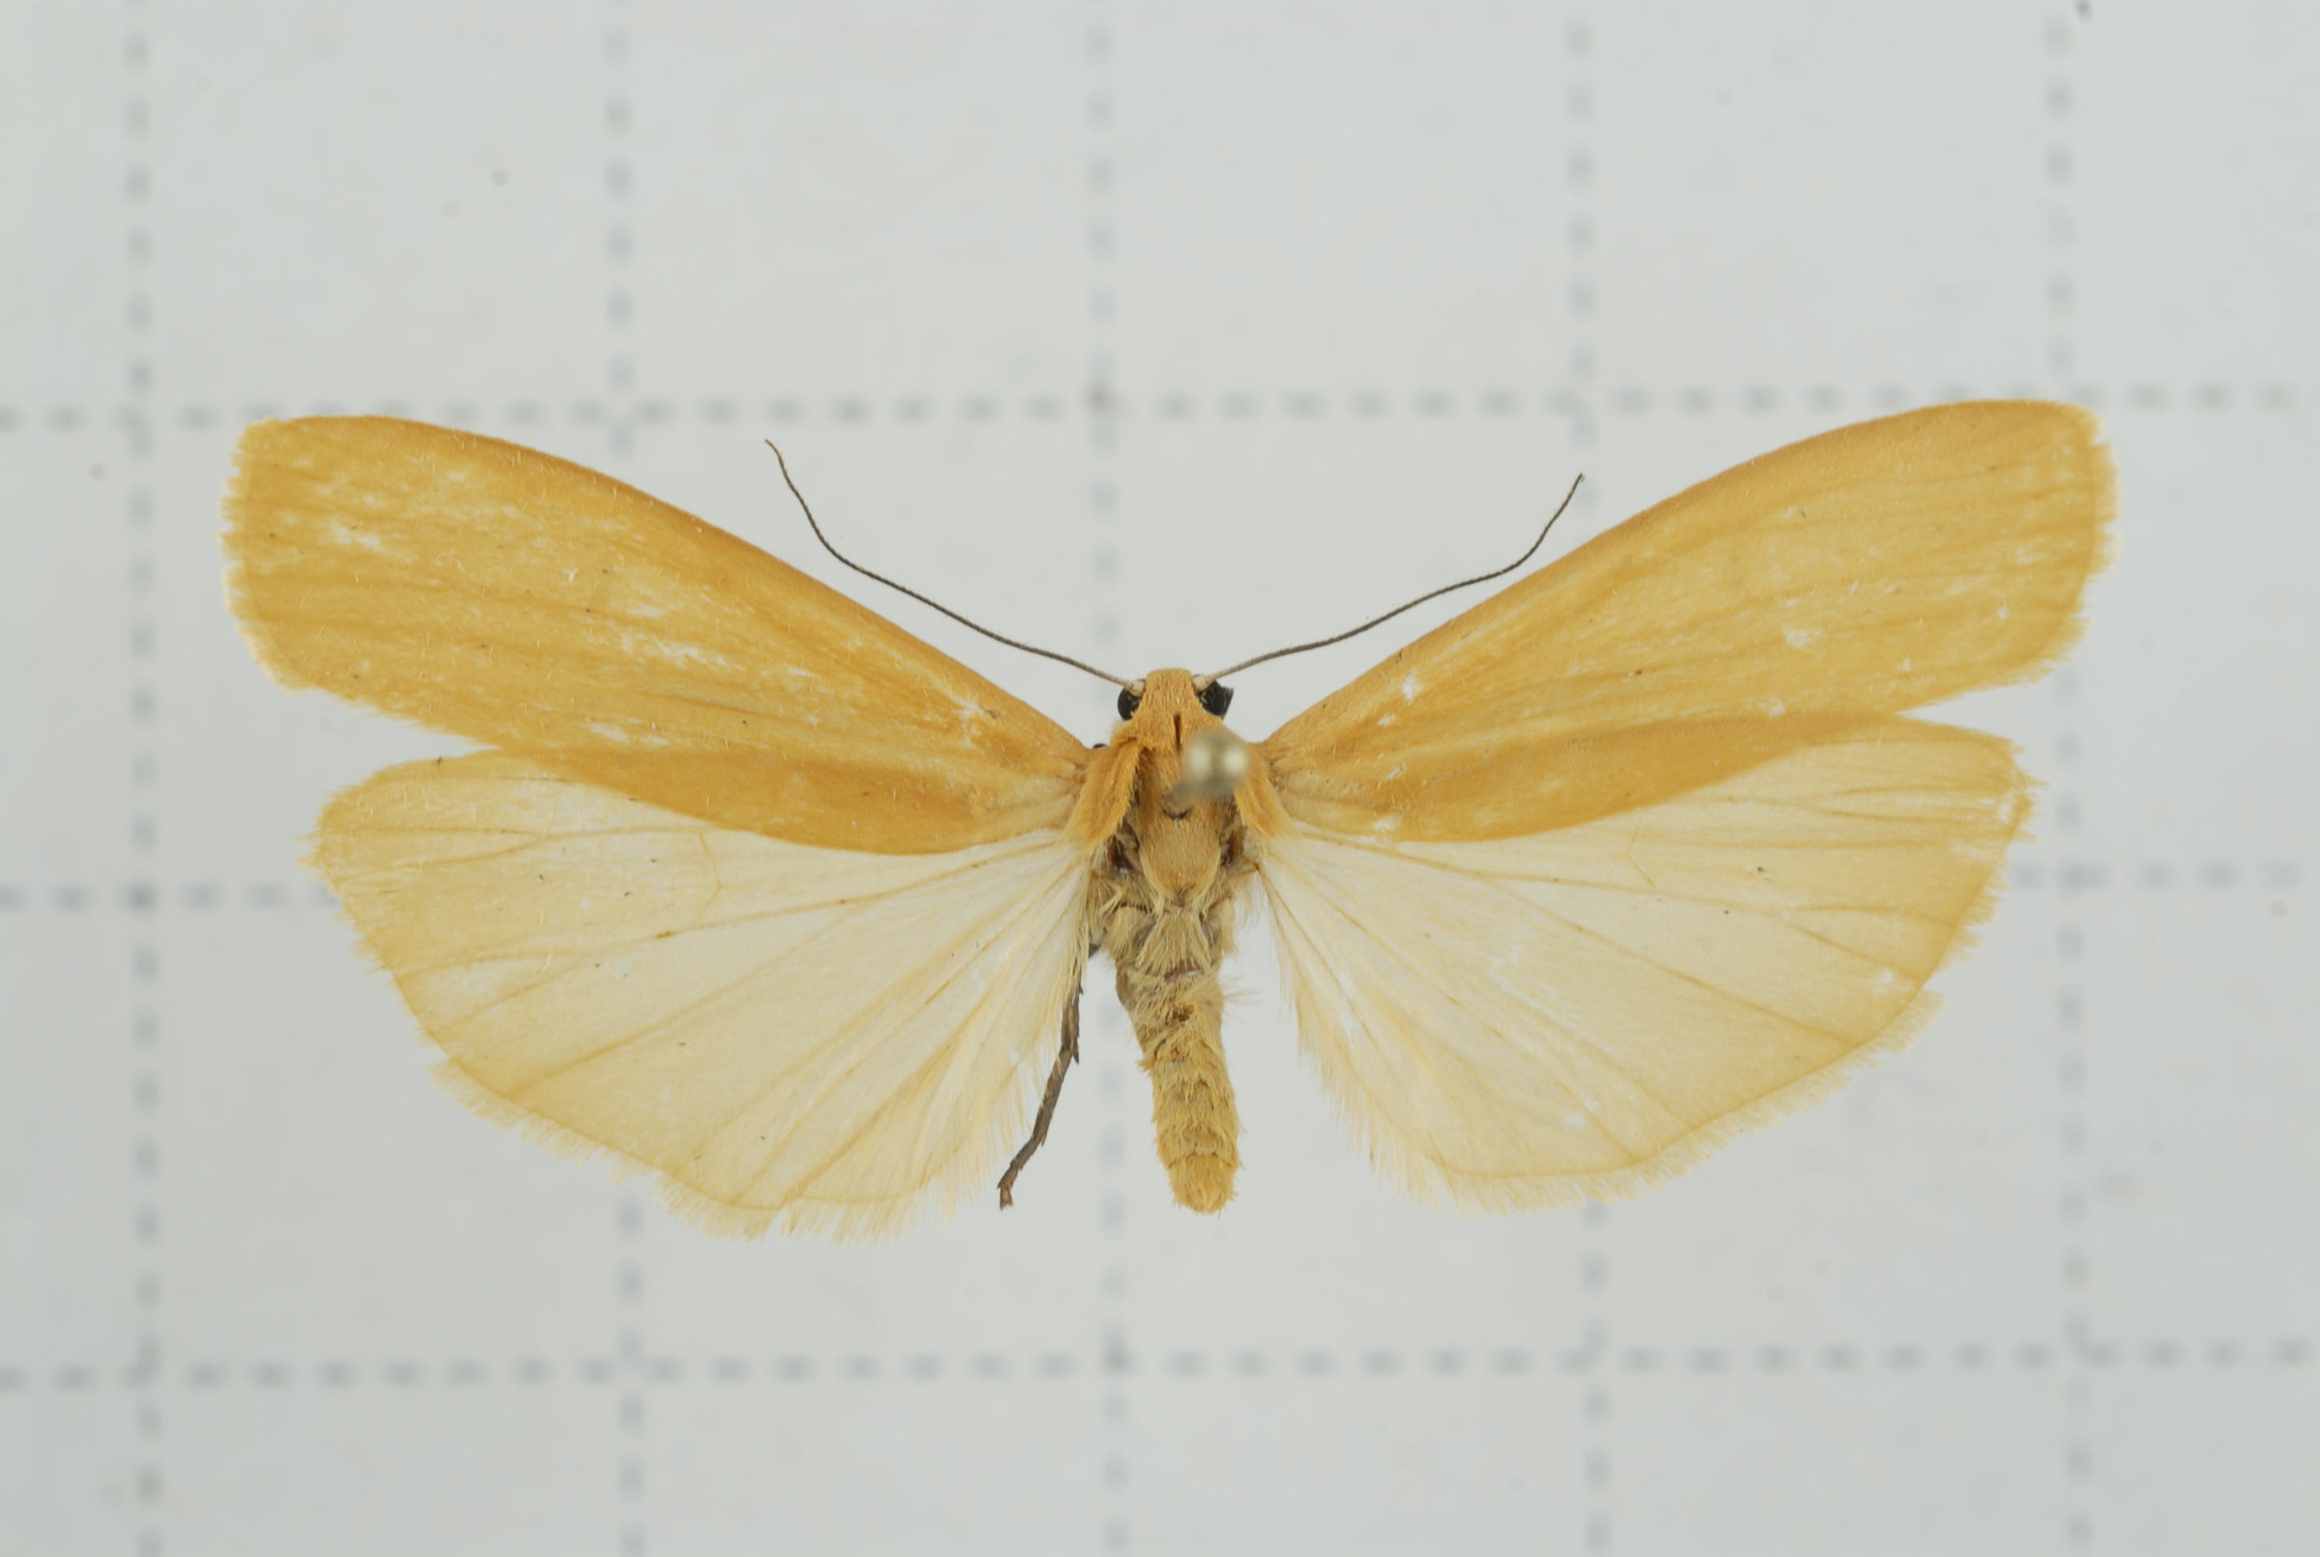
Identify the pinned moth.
Katha magnata magnata
